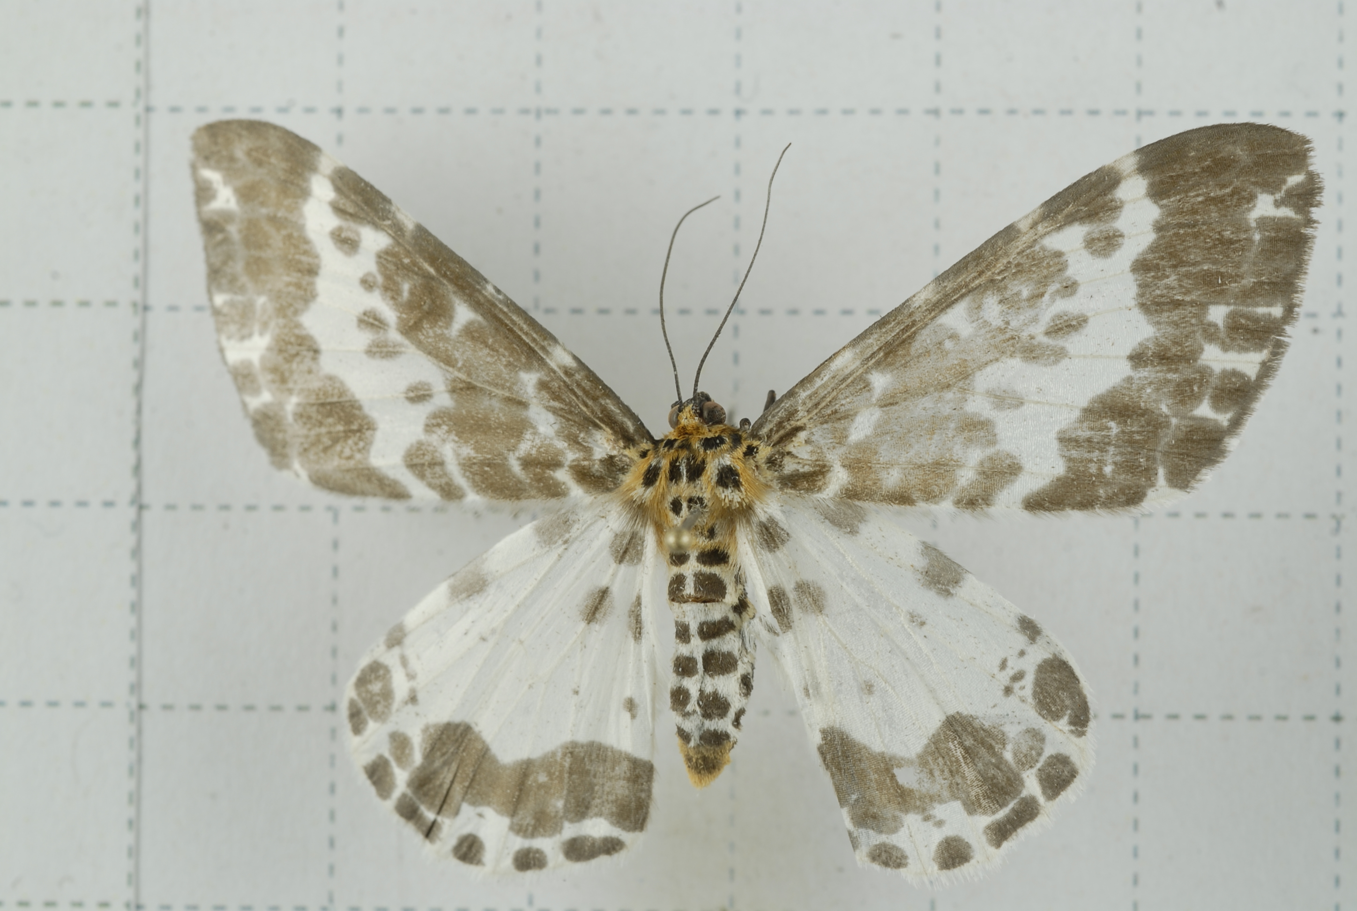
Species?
Pogonopygia pavida pavida
